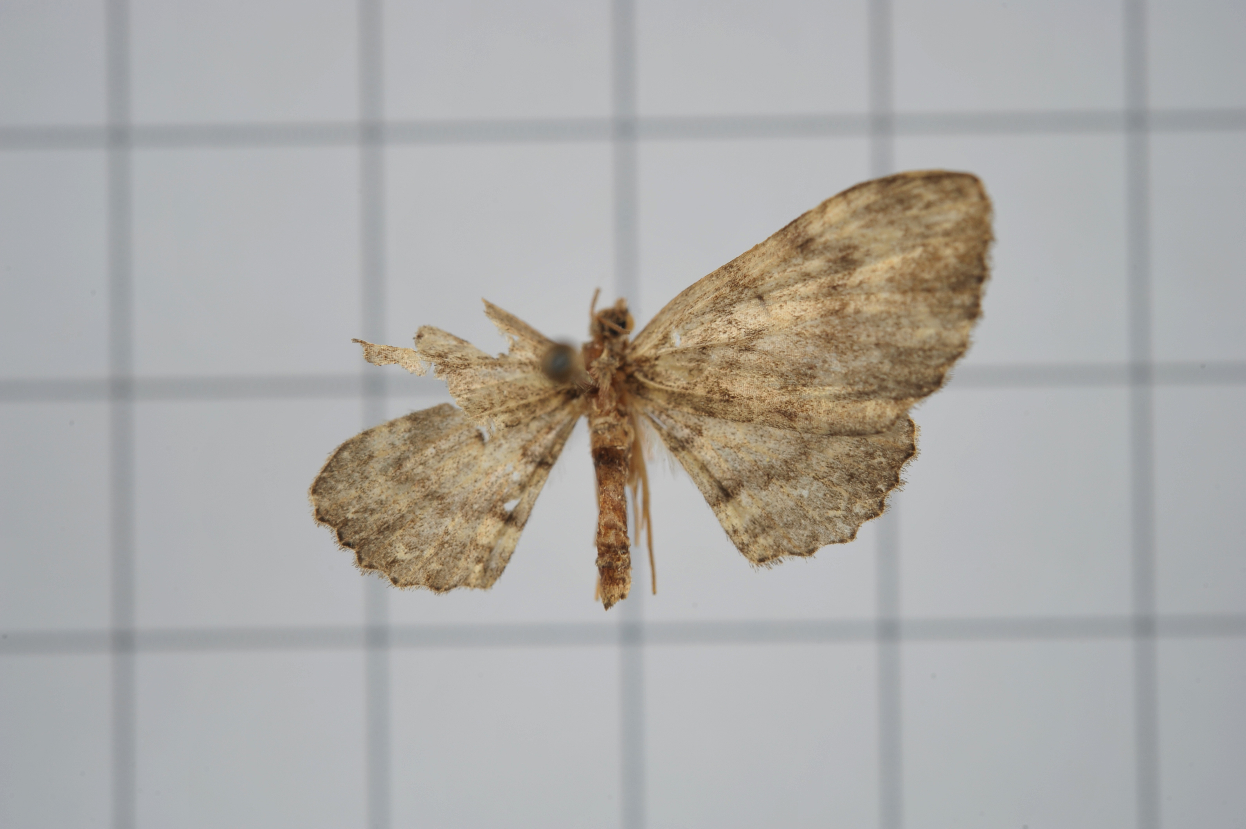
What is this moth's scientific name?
Pseudocollix hyperythra catalalia
